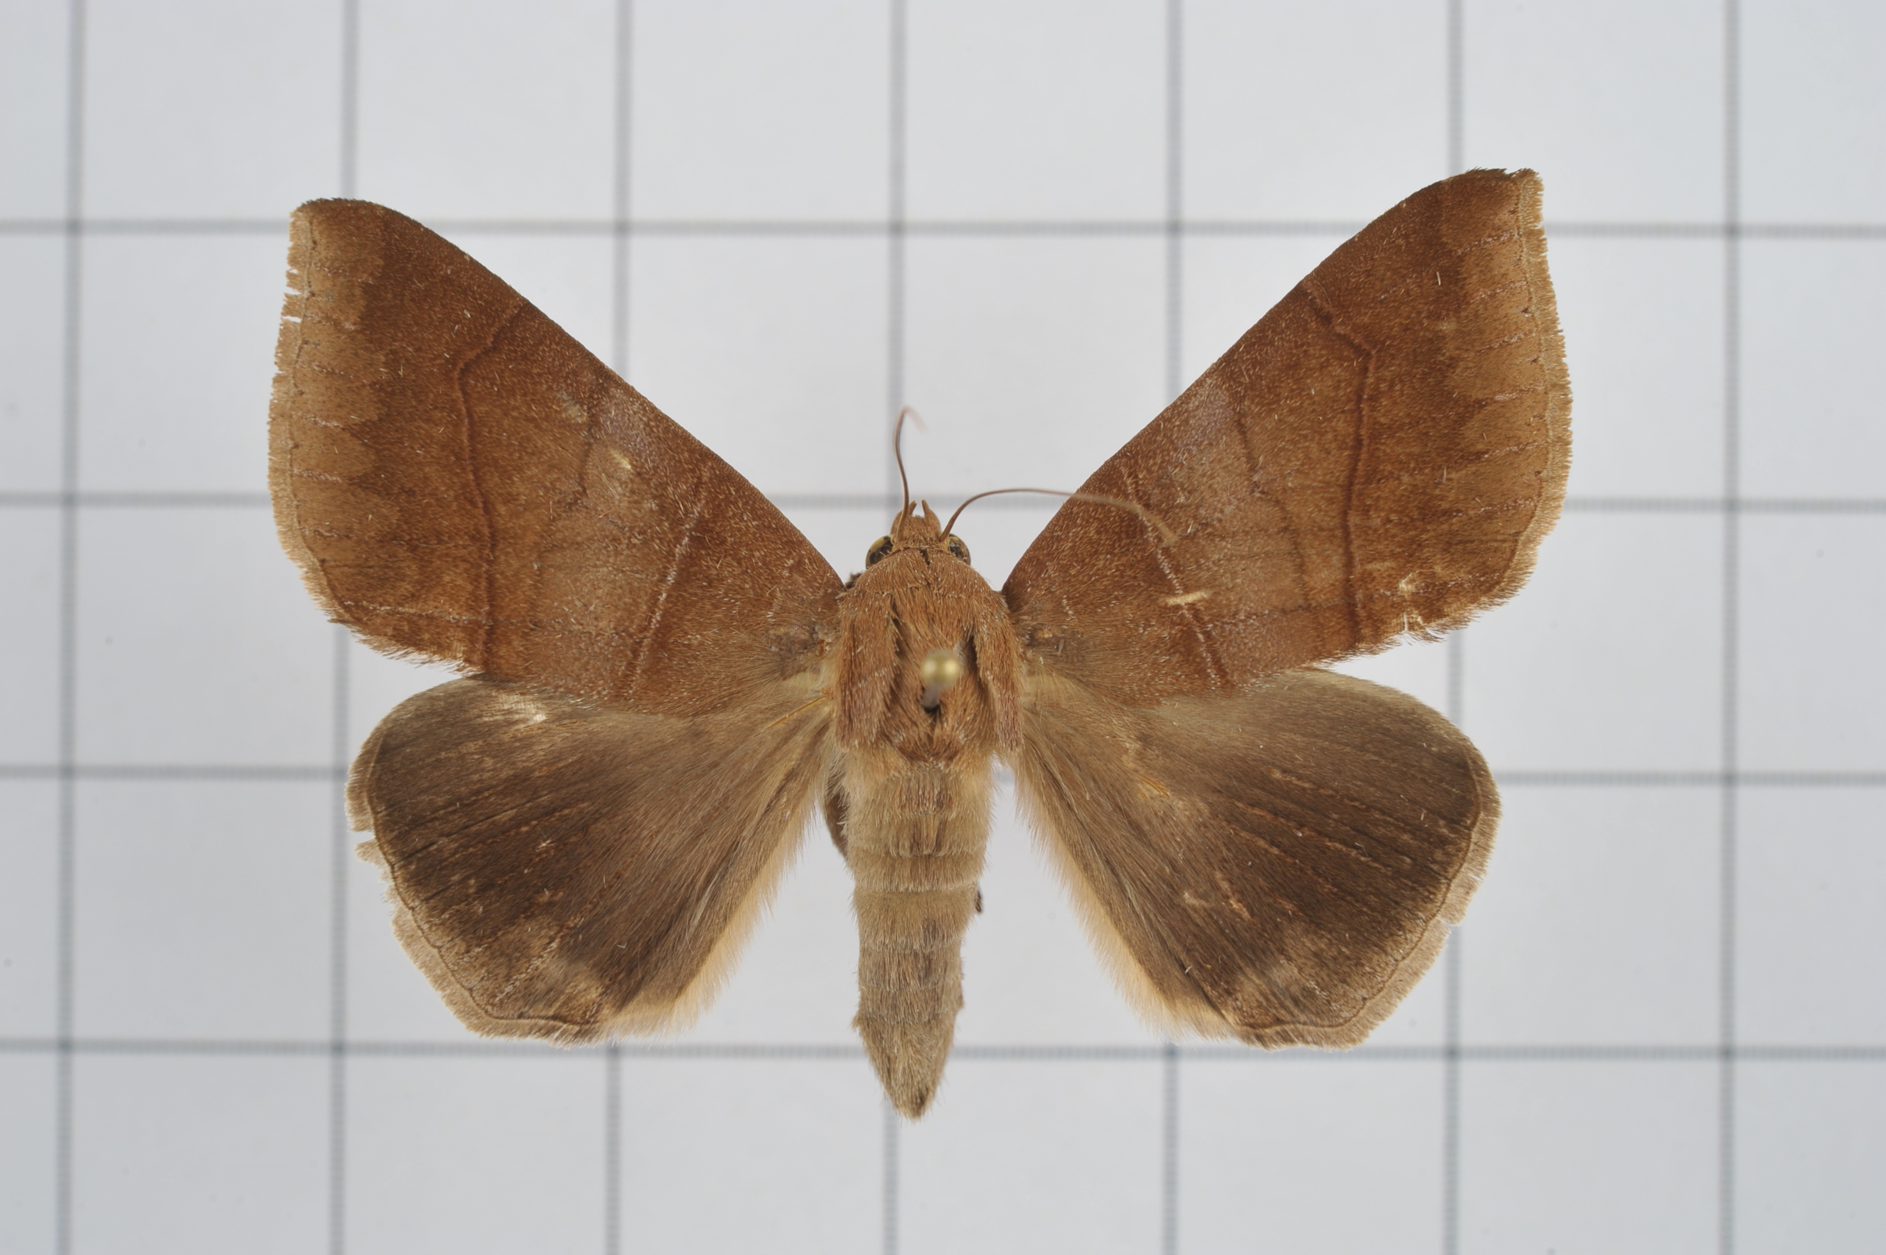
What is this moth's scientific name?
Bastilla absentimacula
